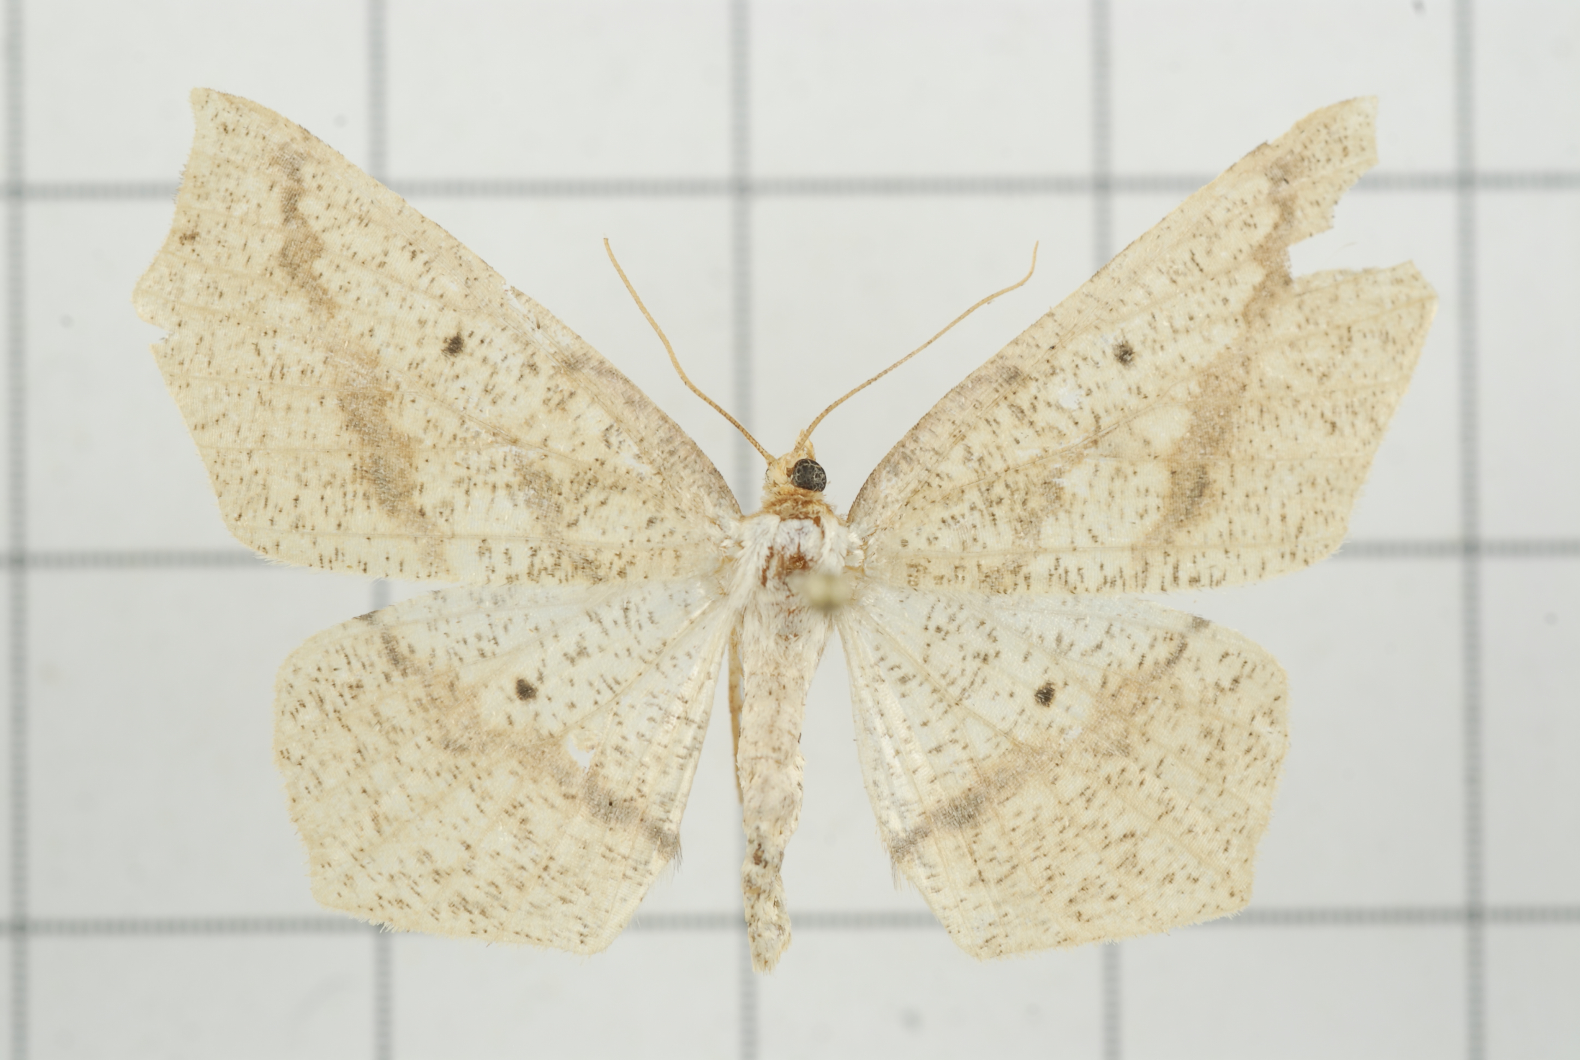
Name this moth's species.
Pareclipsis serrulata
